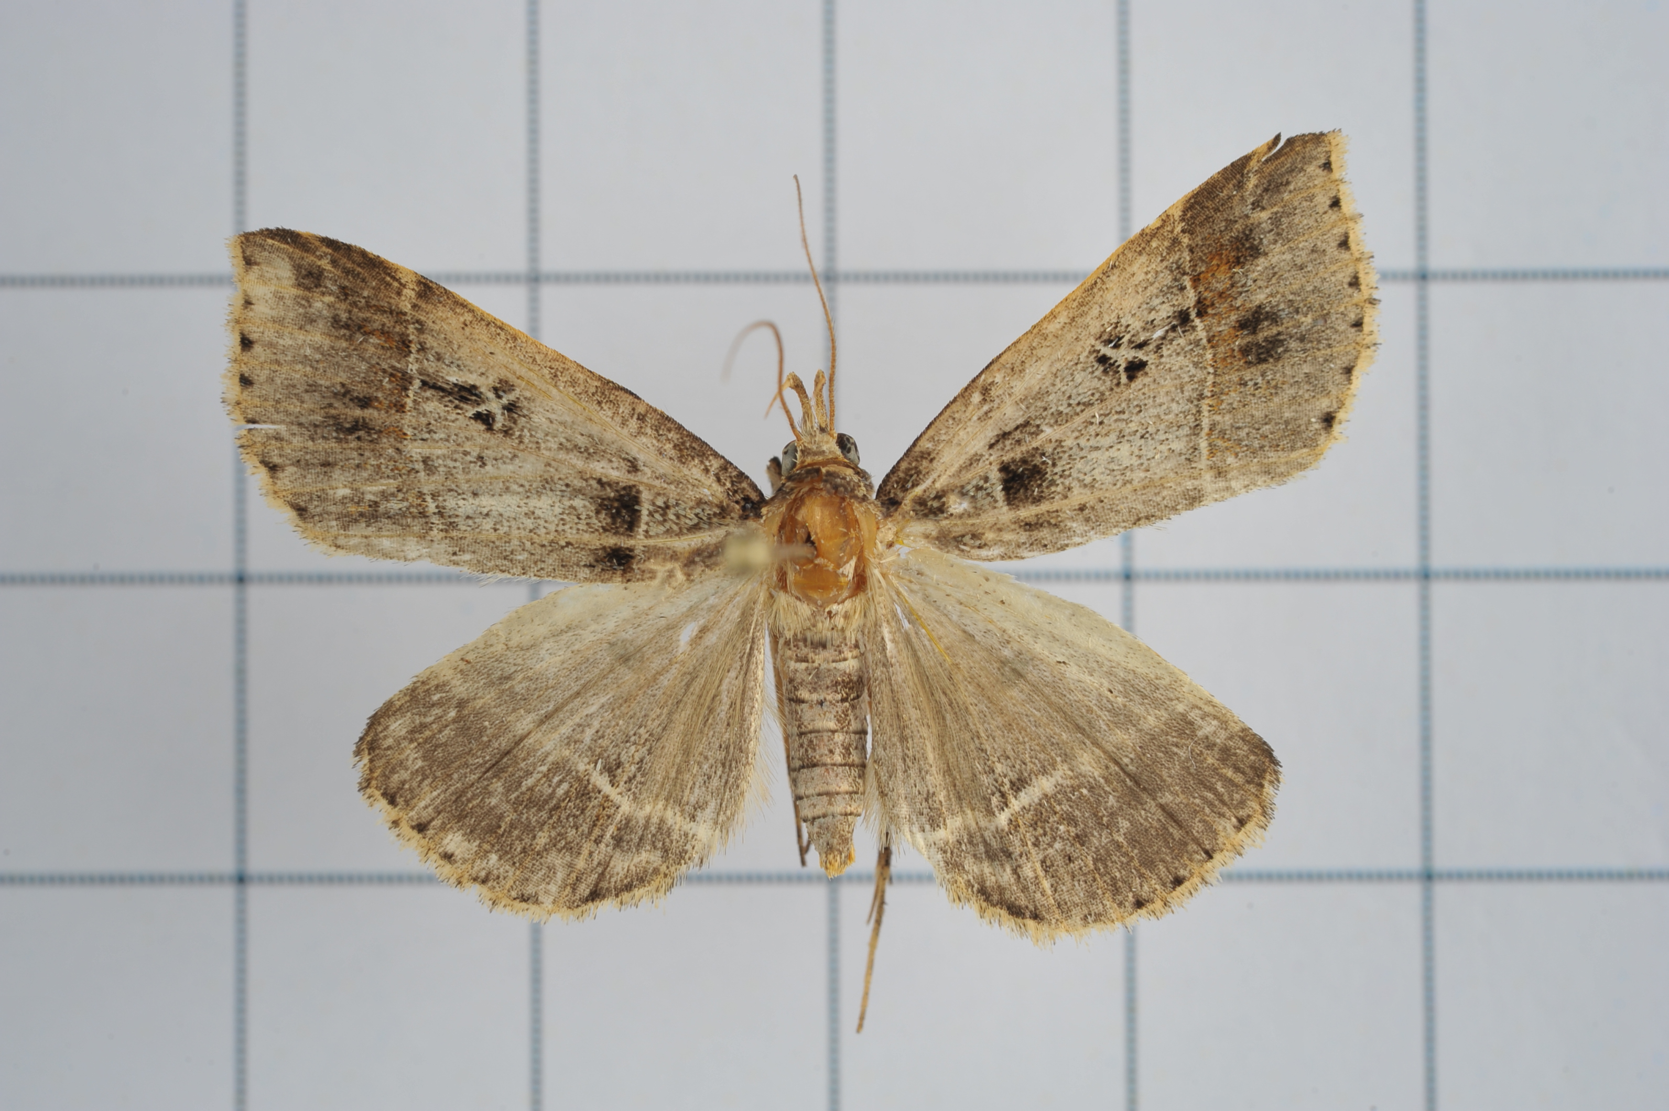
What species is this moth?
Bertula parallela
